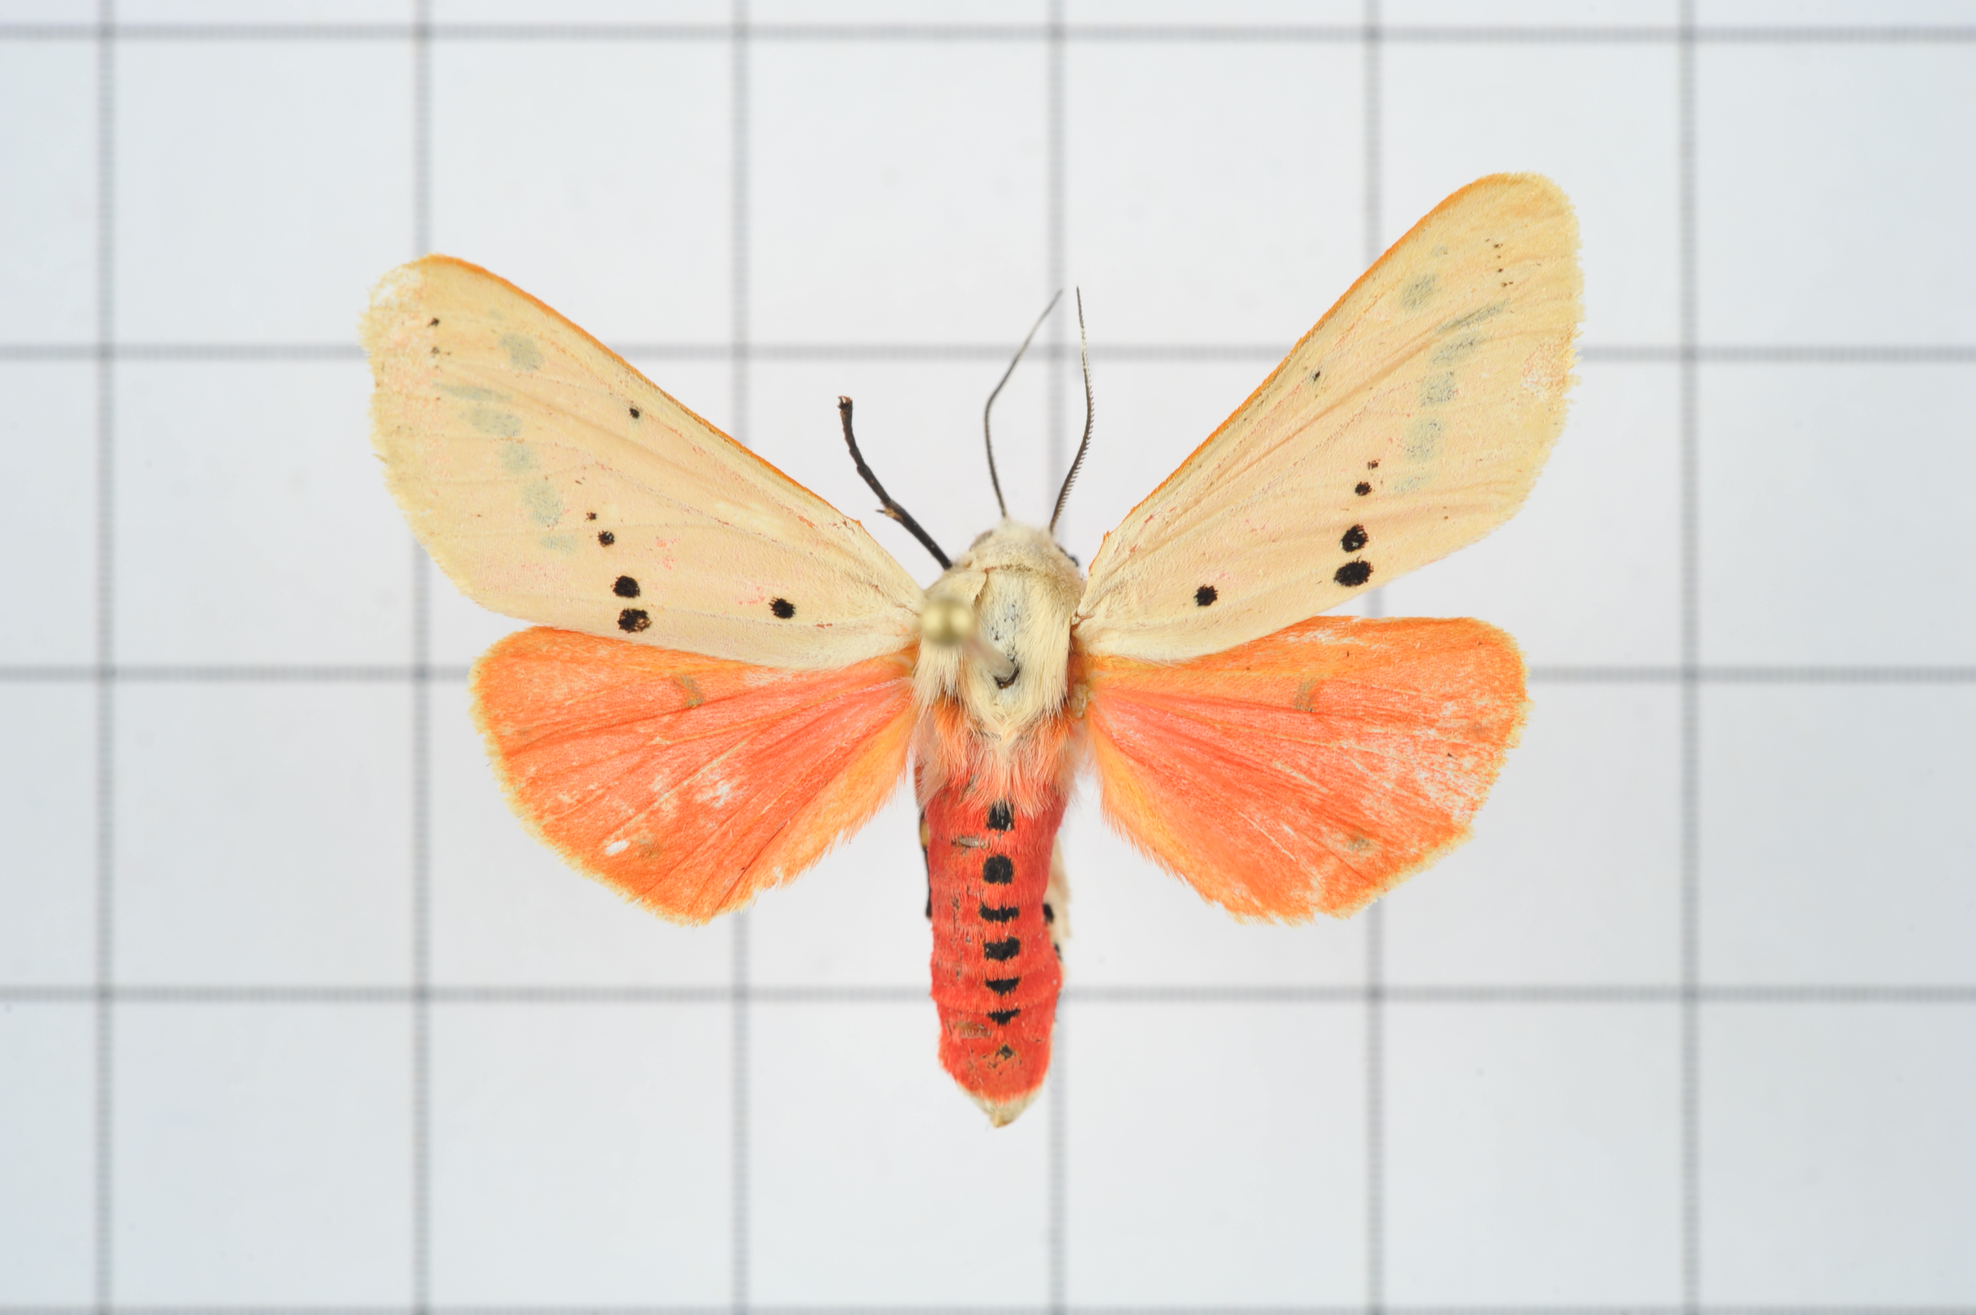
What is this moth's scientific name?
Spilarctia subcarnea
